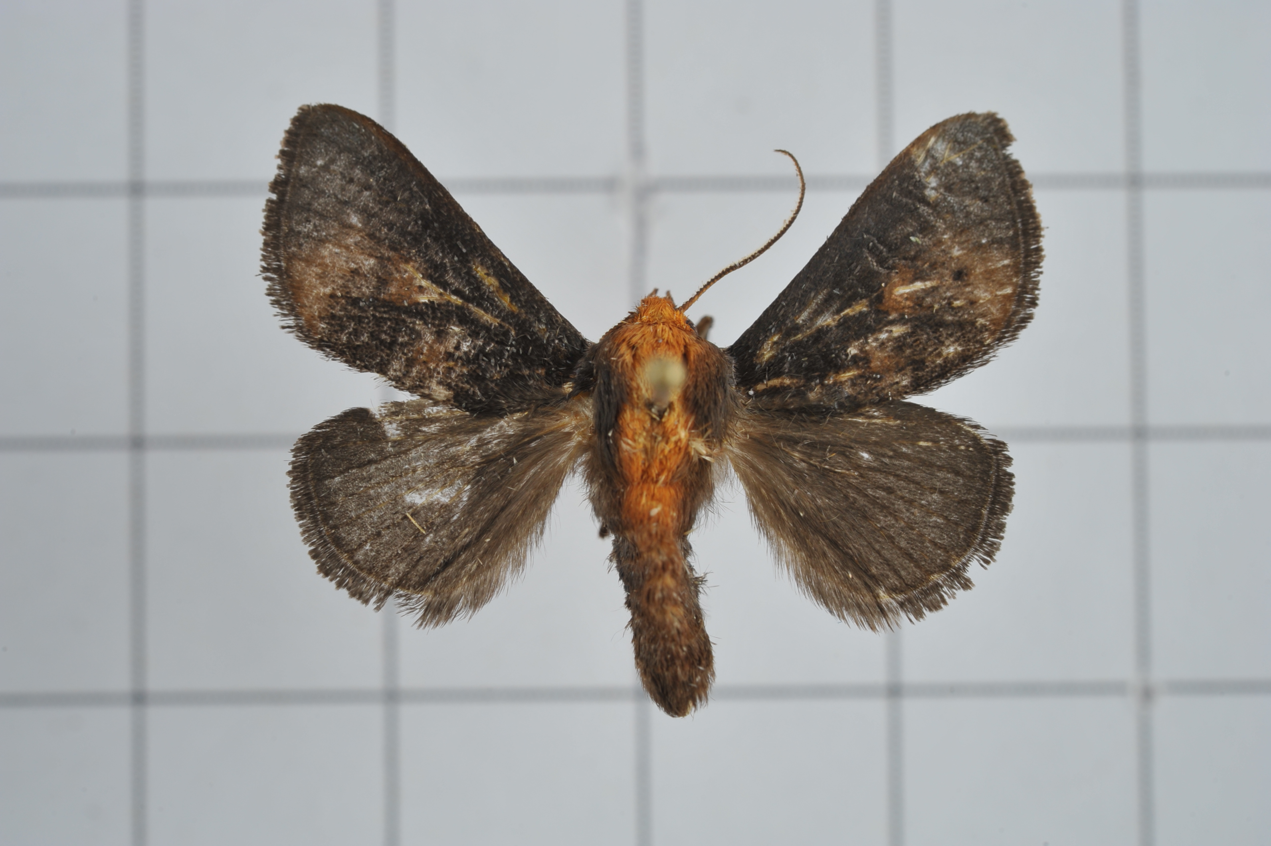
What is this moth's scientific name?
Iraga rugosa
